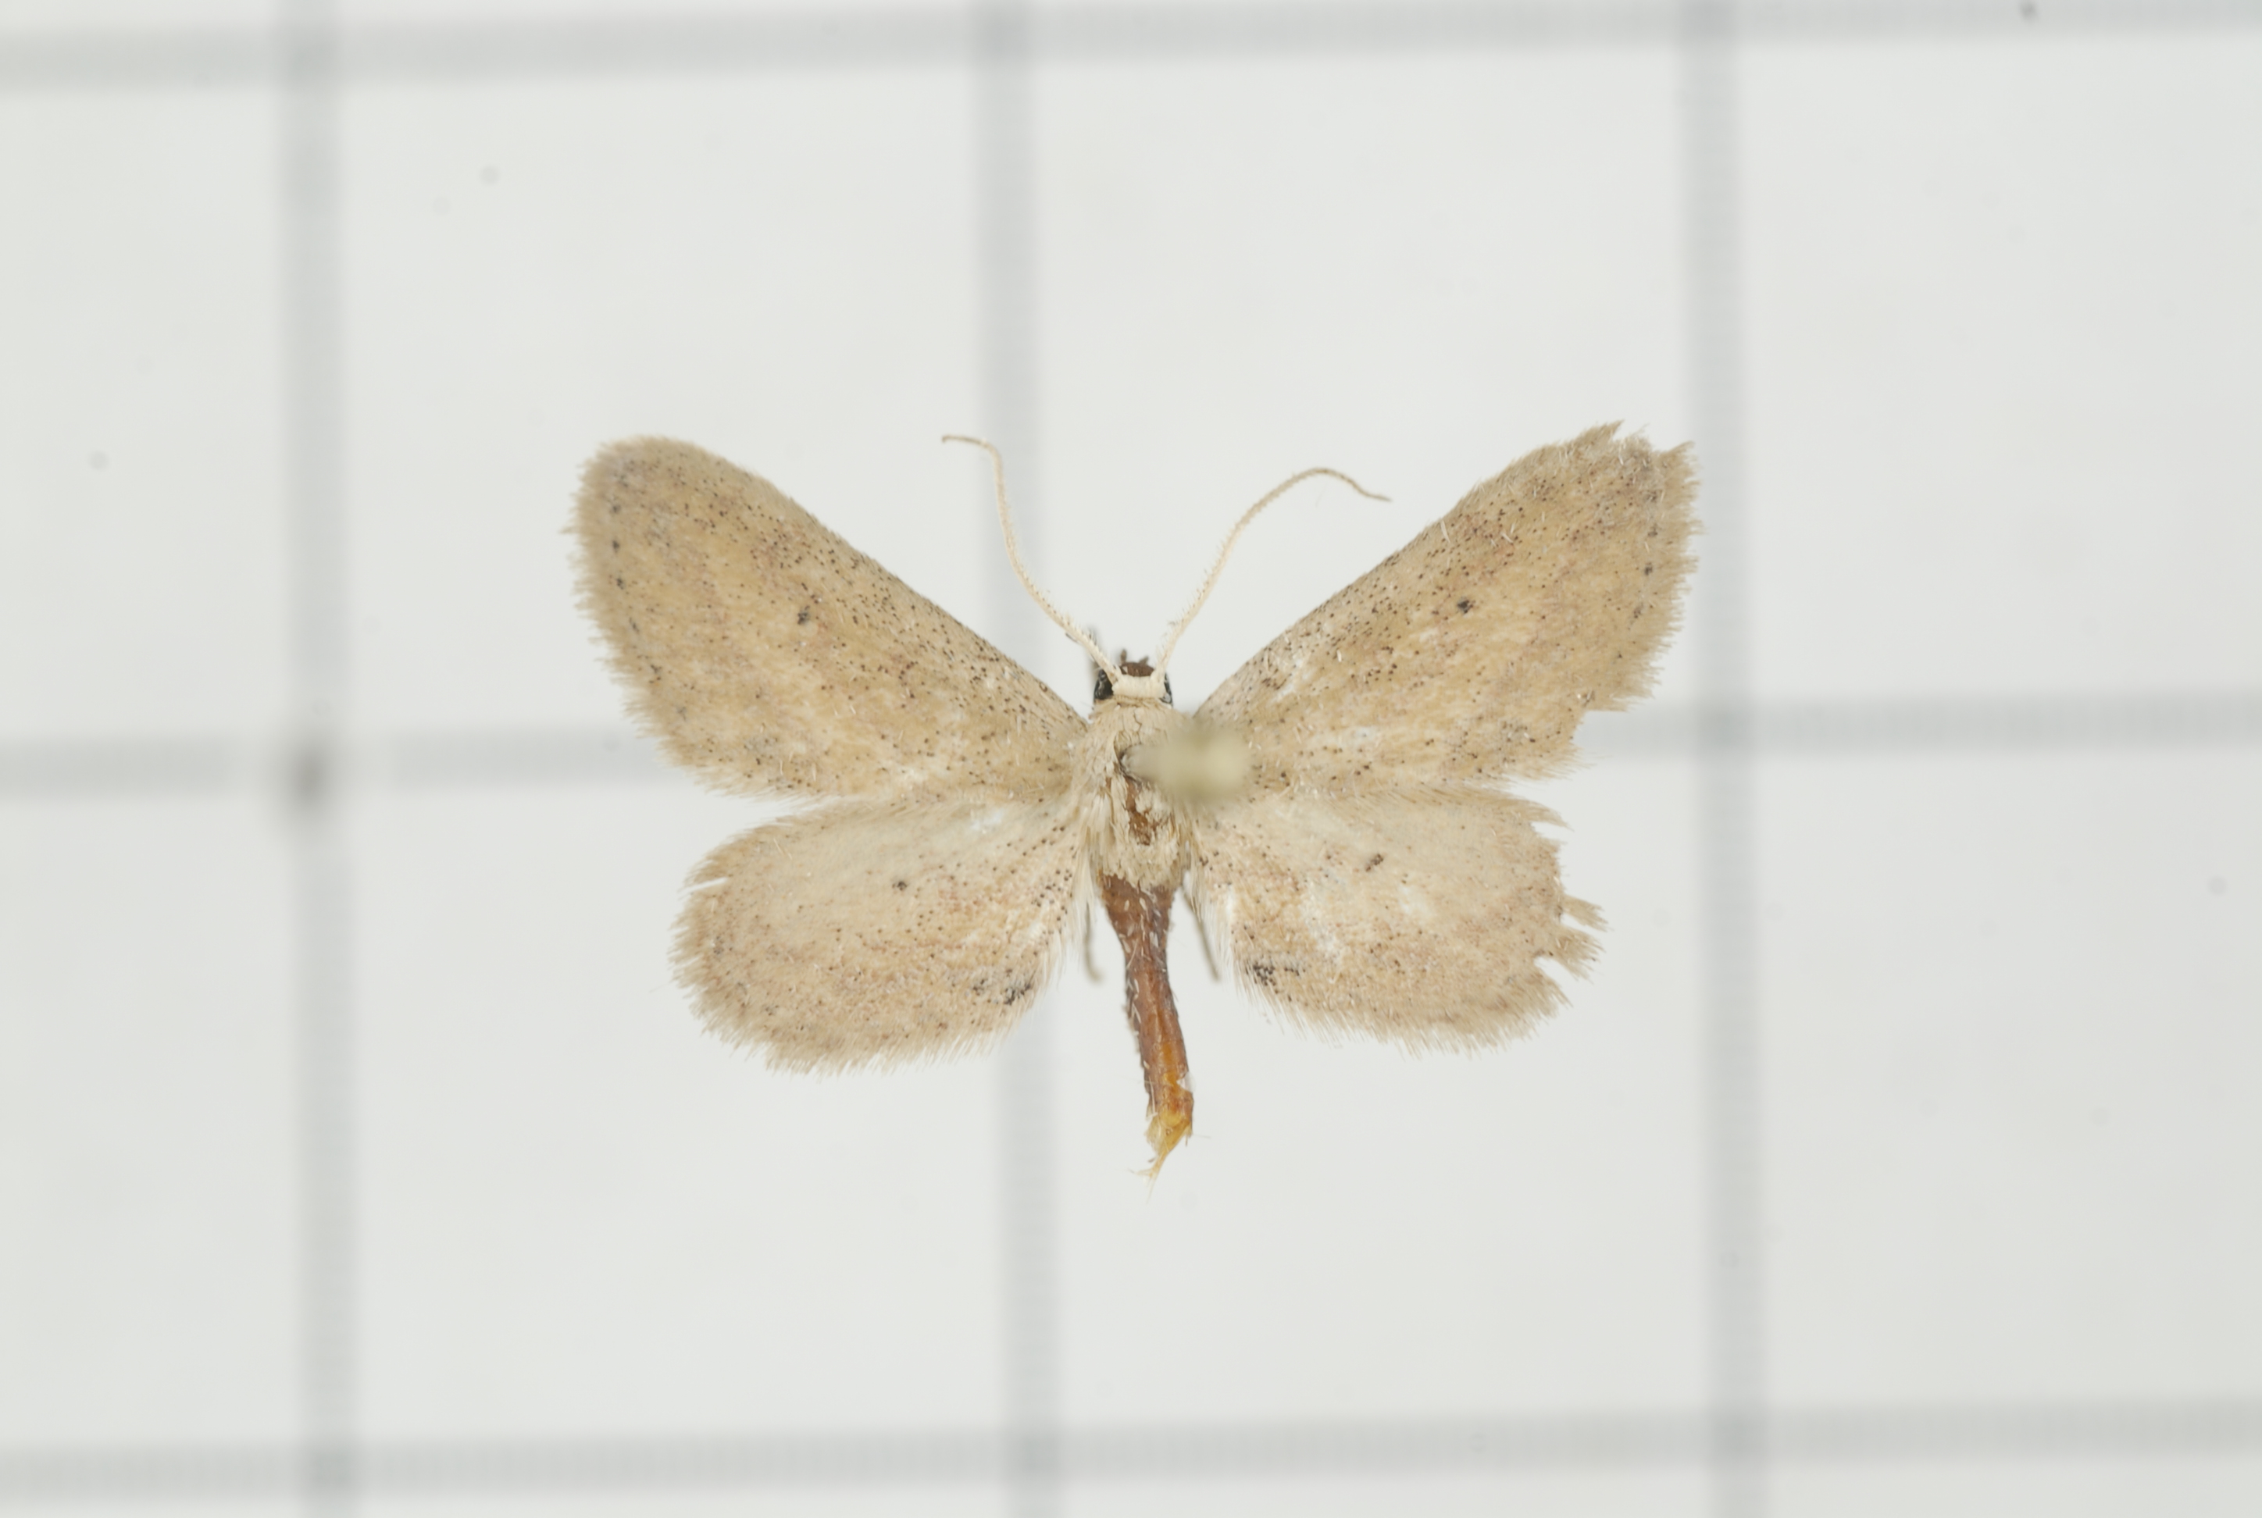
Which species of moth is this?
Zygophyxia relictata
